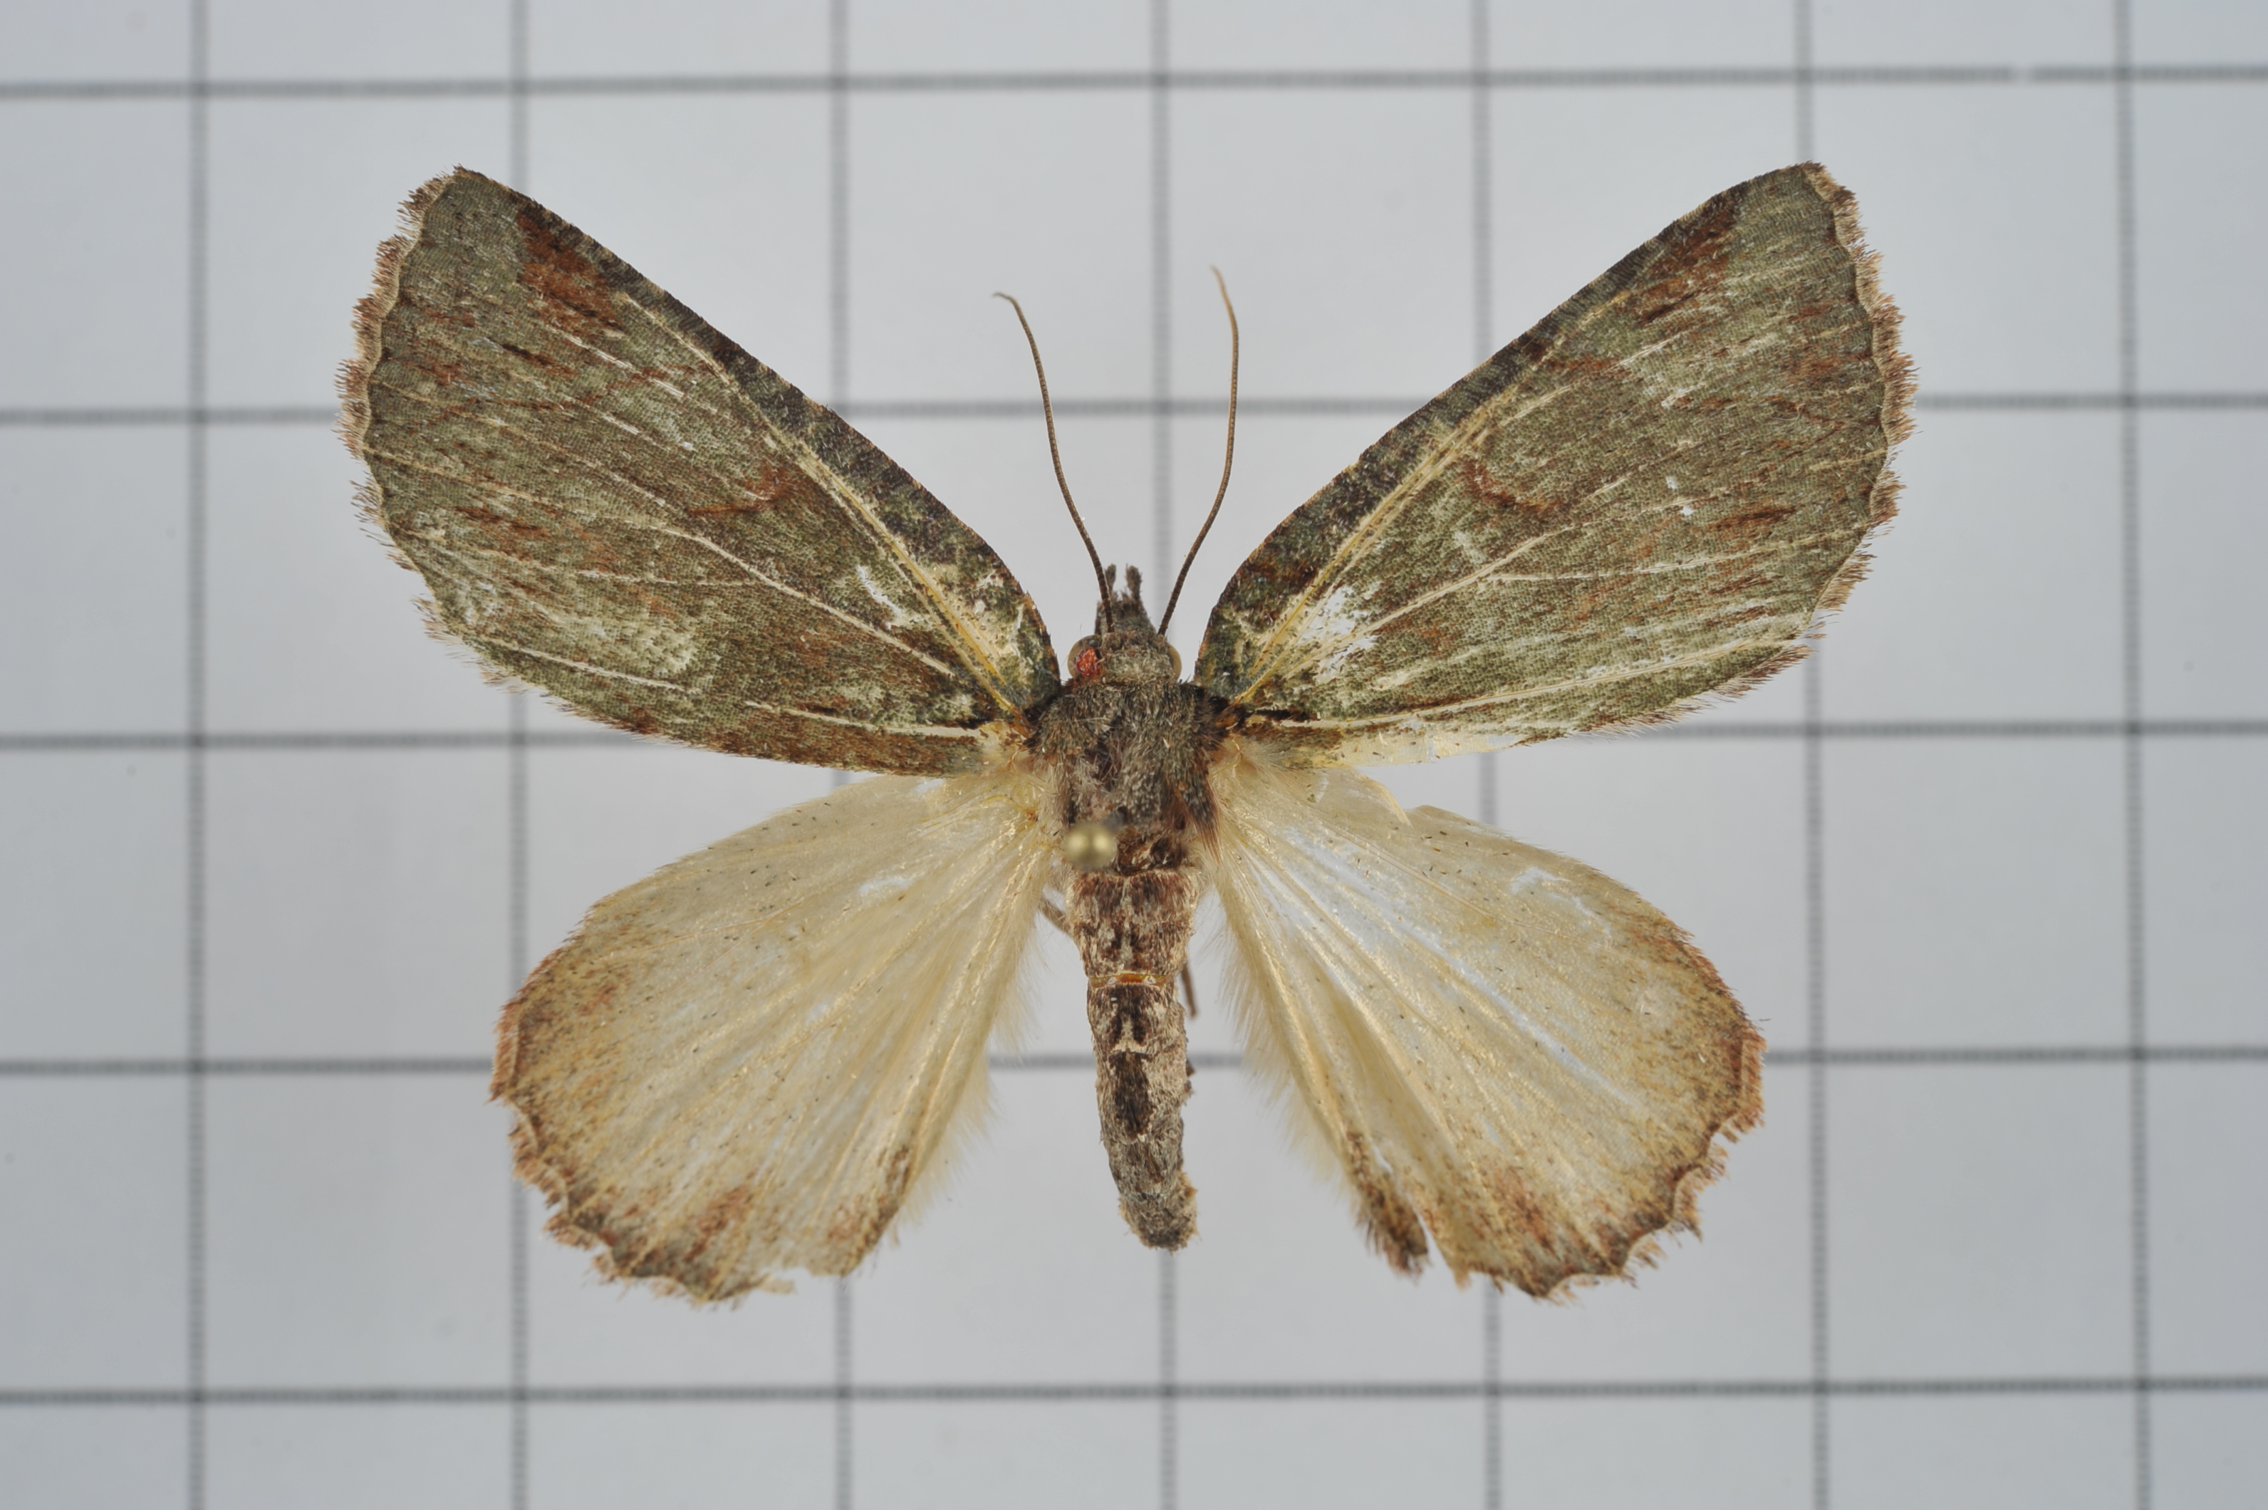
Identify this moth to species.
Dindica purpurata
